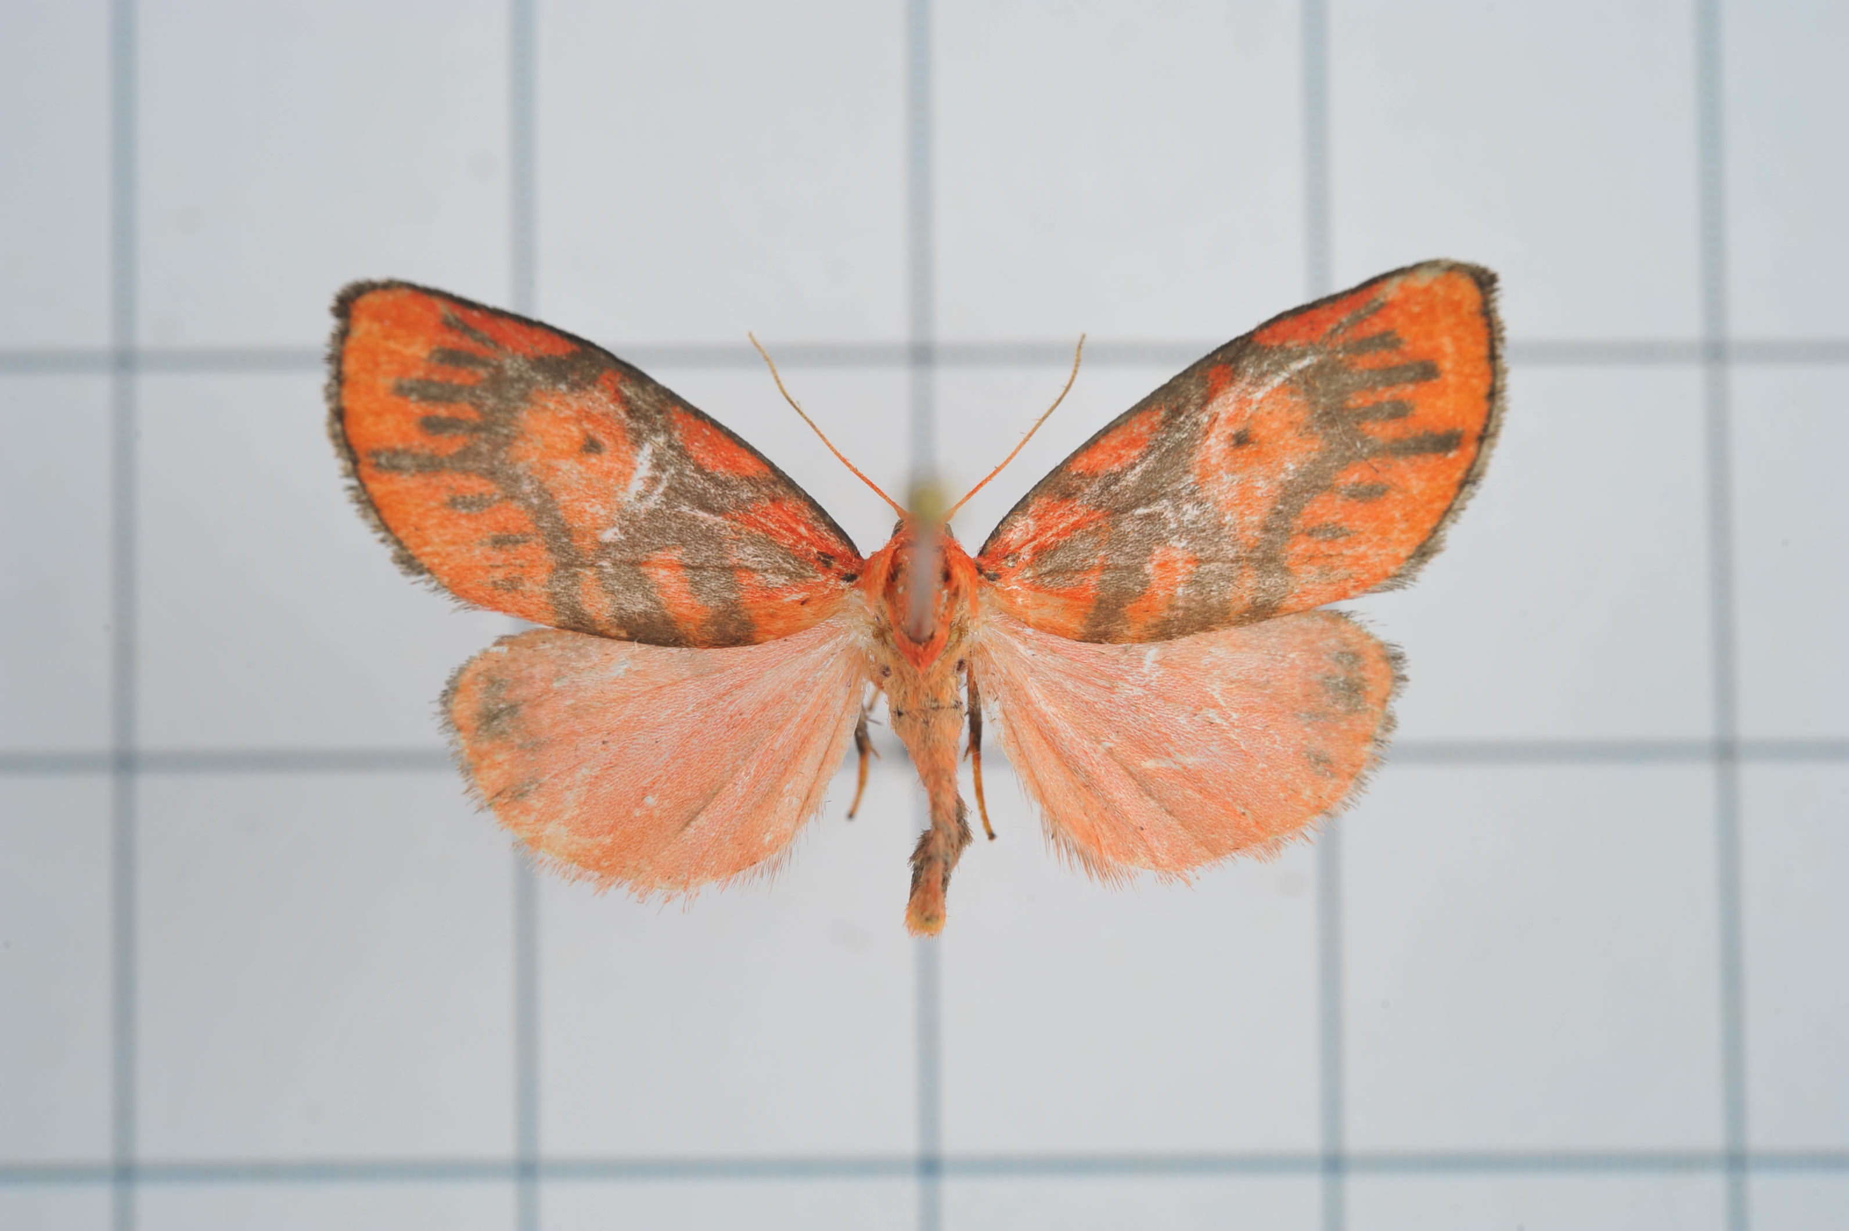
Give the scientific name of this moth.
Conicornuta convexa
